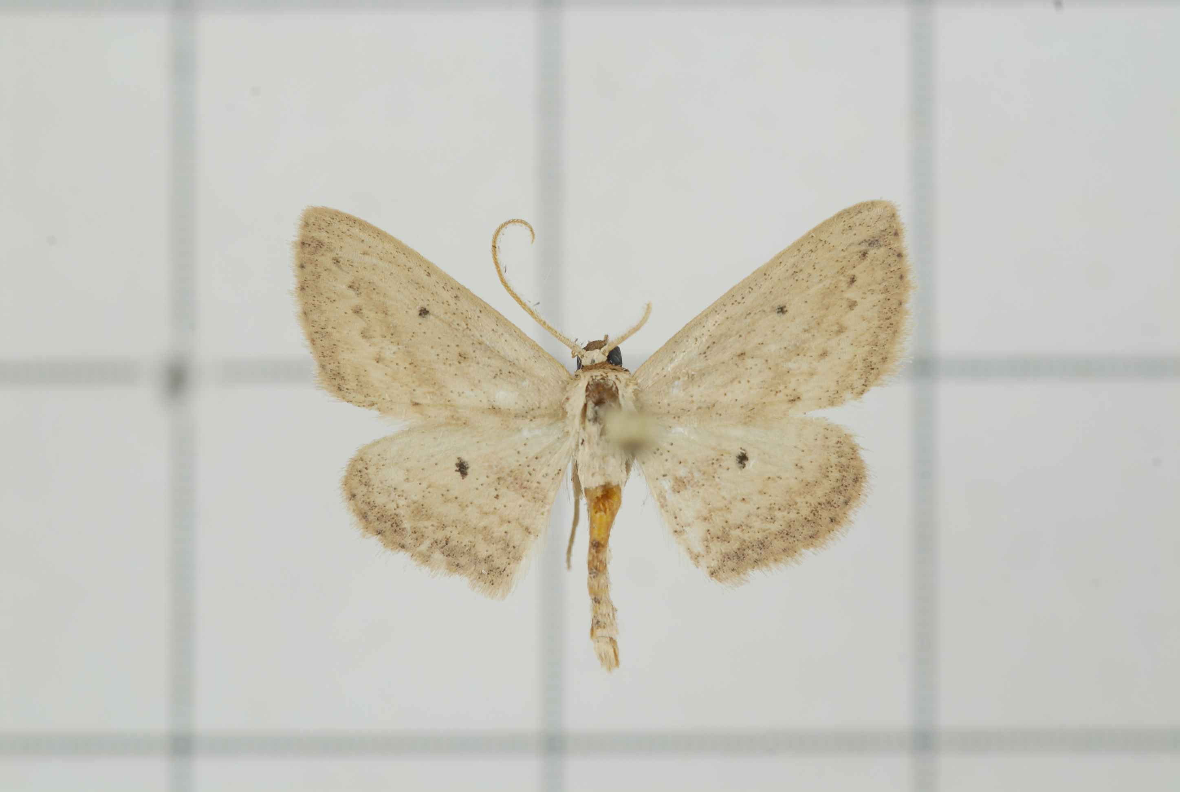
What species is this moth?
Scopula emissaria emissaria
